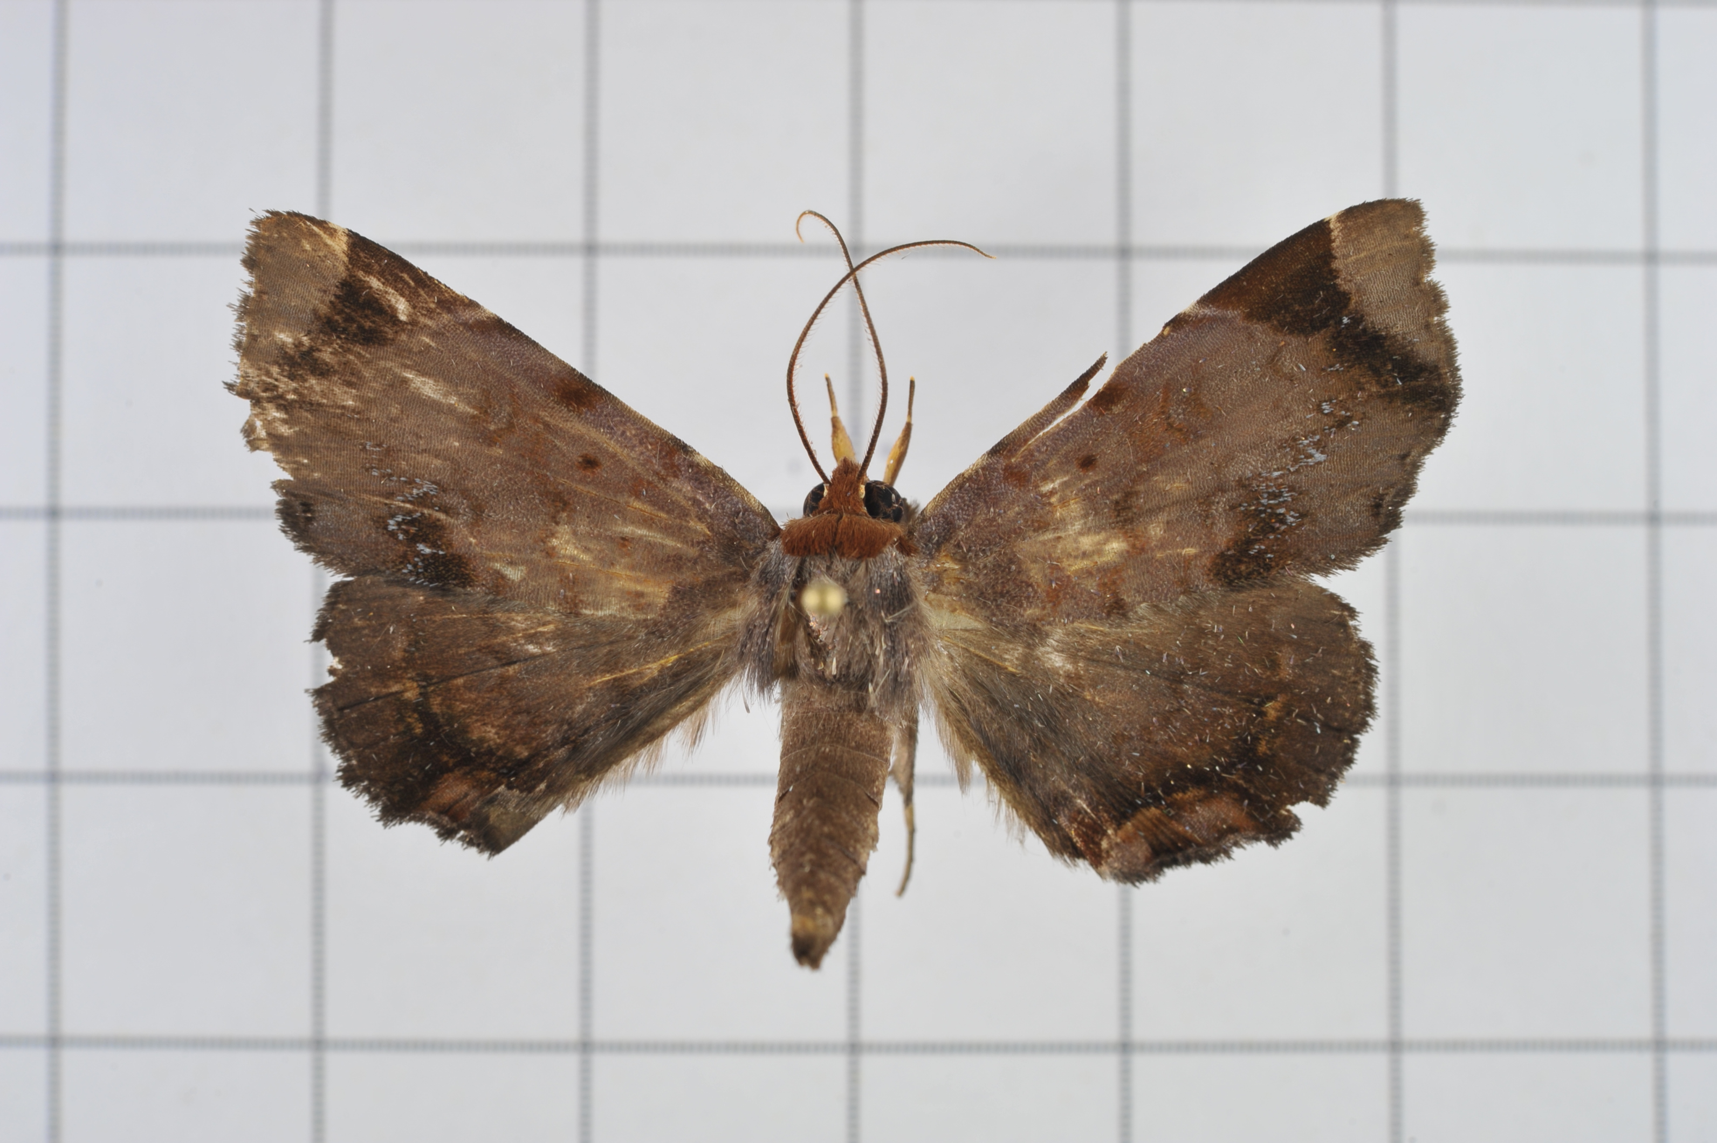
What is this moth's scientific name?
Mecodina albodentata
